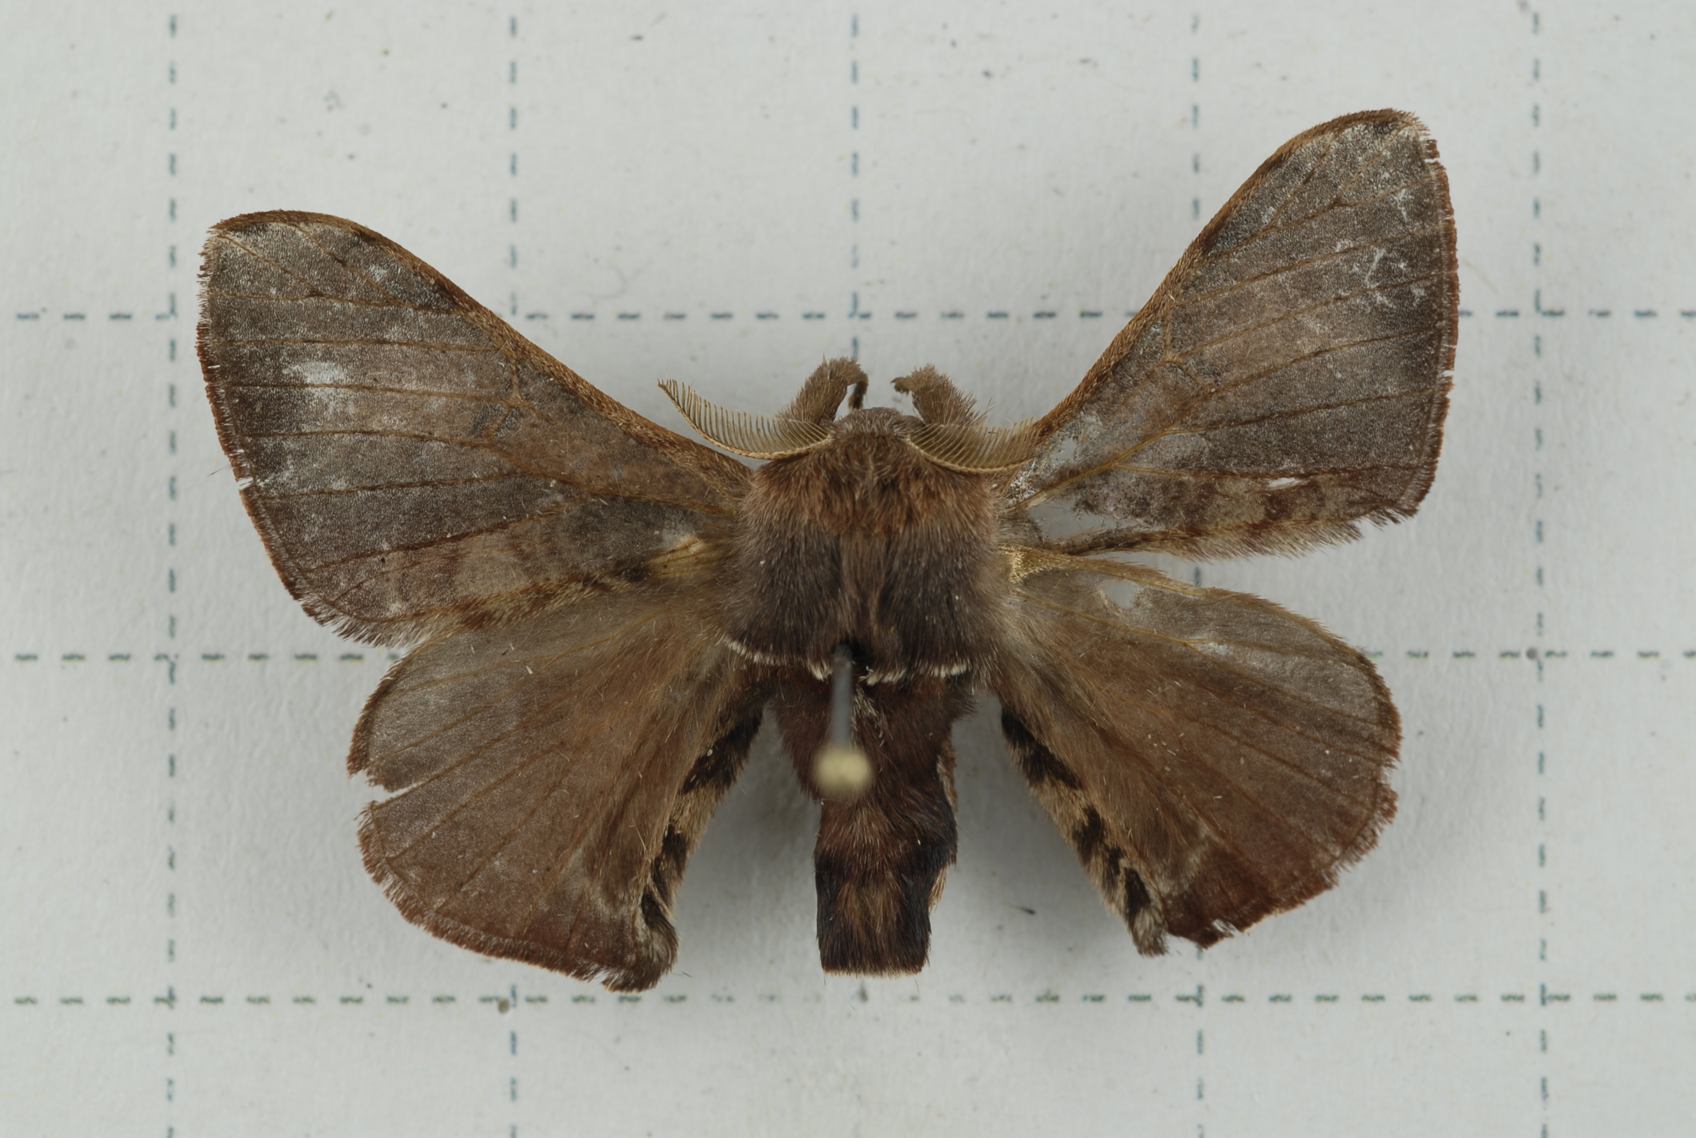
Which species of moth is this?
Triuncina brunnea
